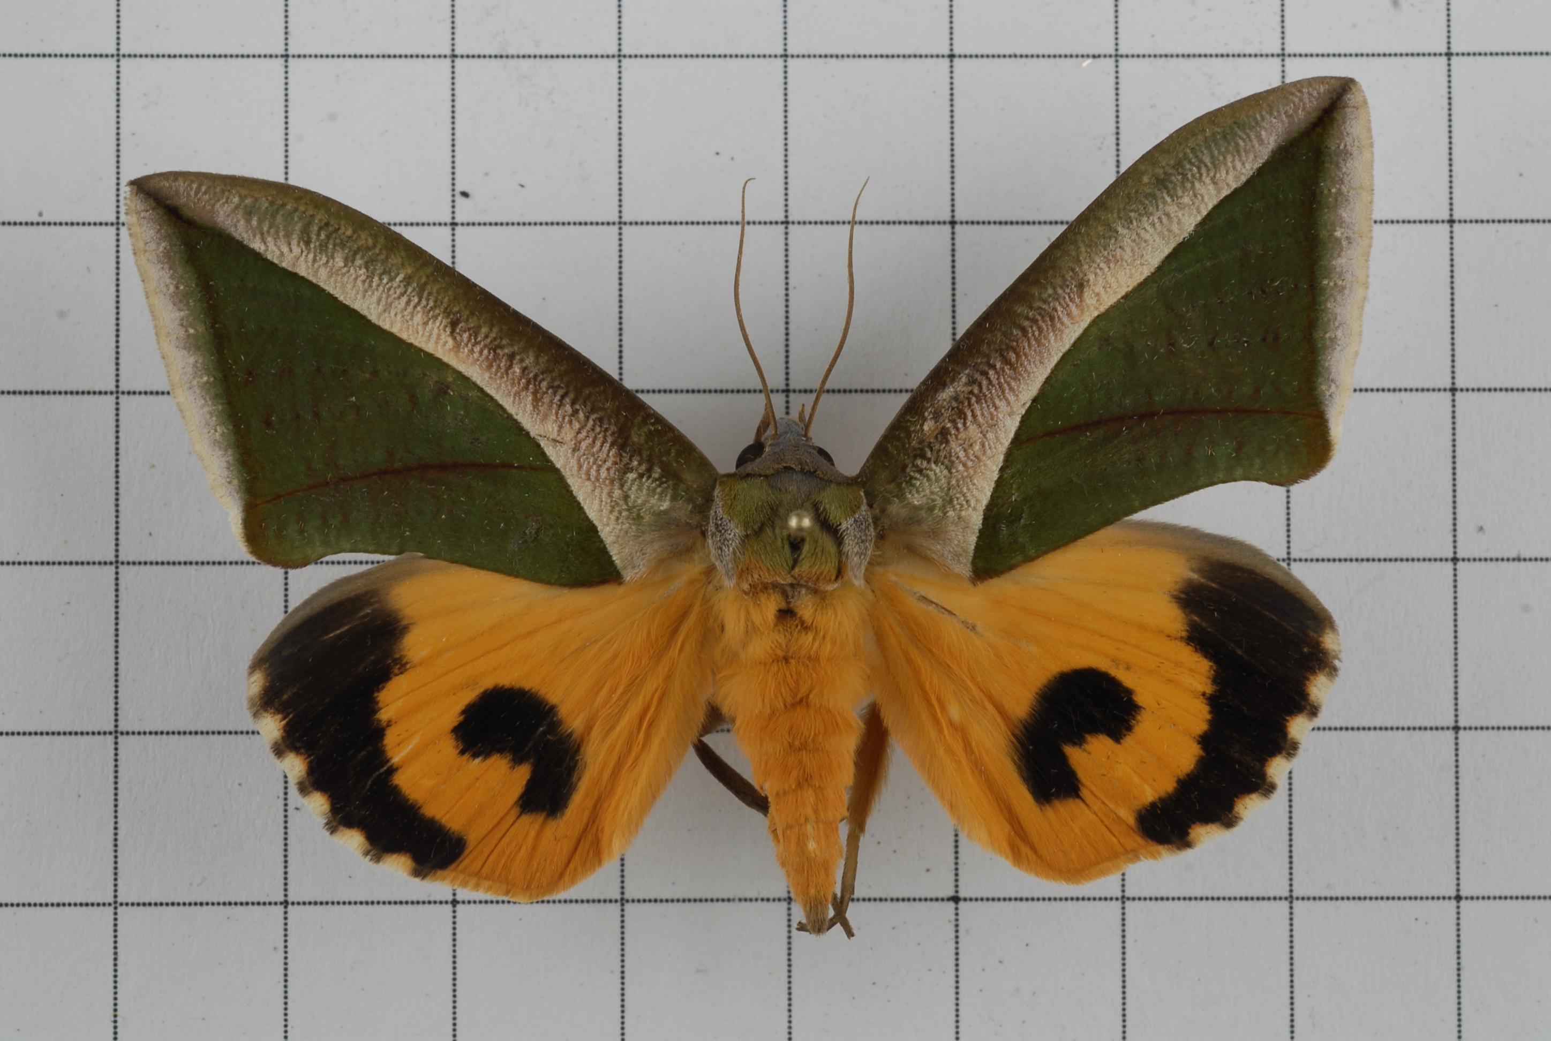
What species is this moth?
Eudocima salaminia
